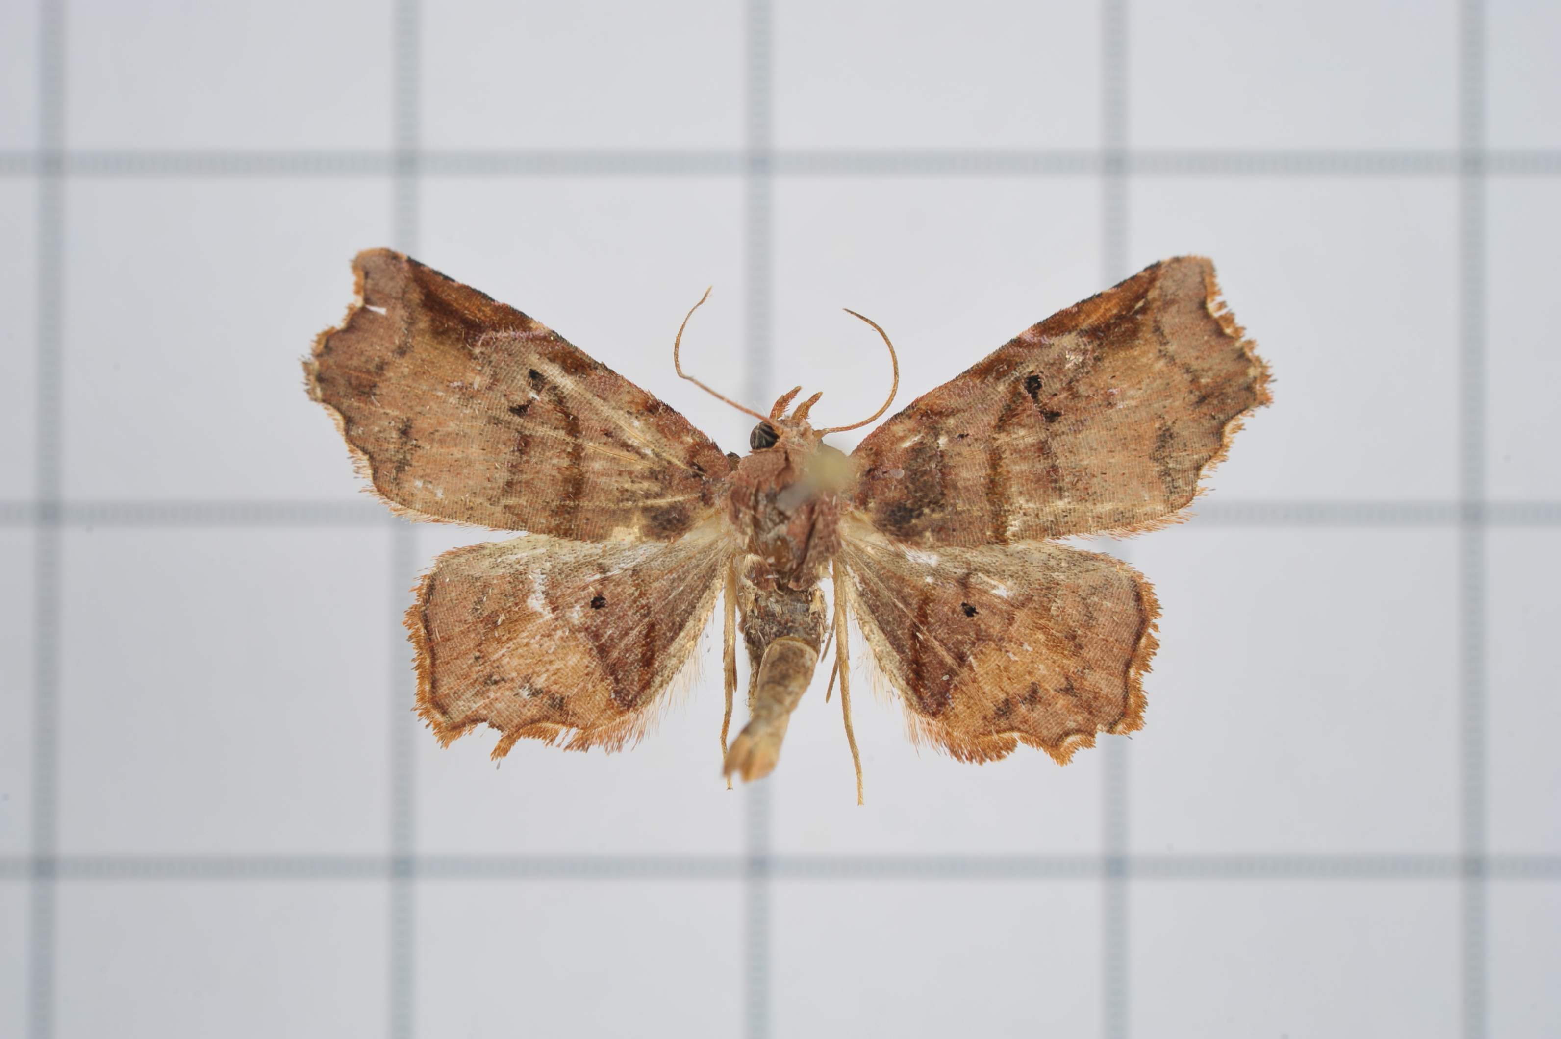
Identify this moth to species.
Aroana baliensis
